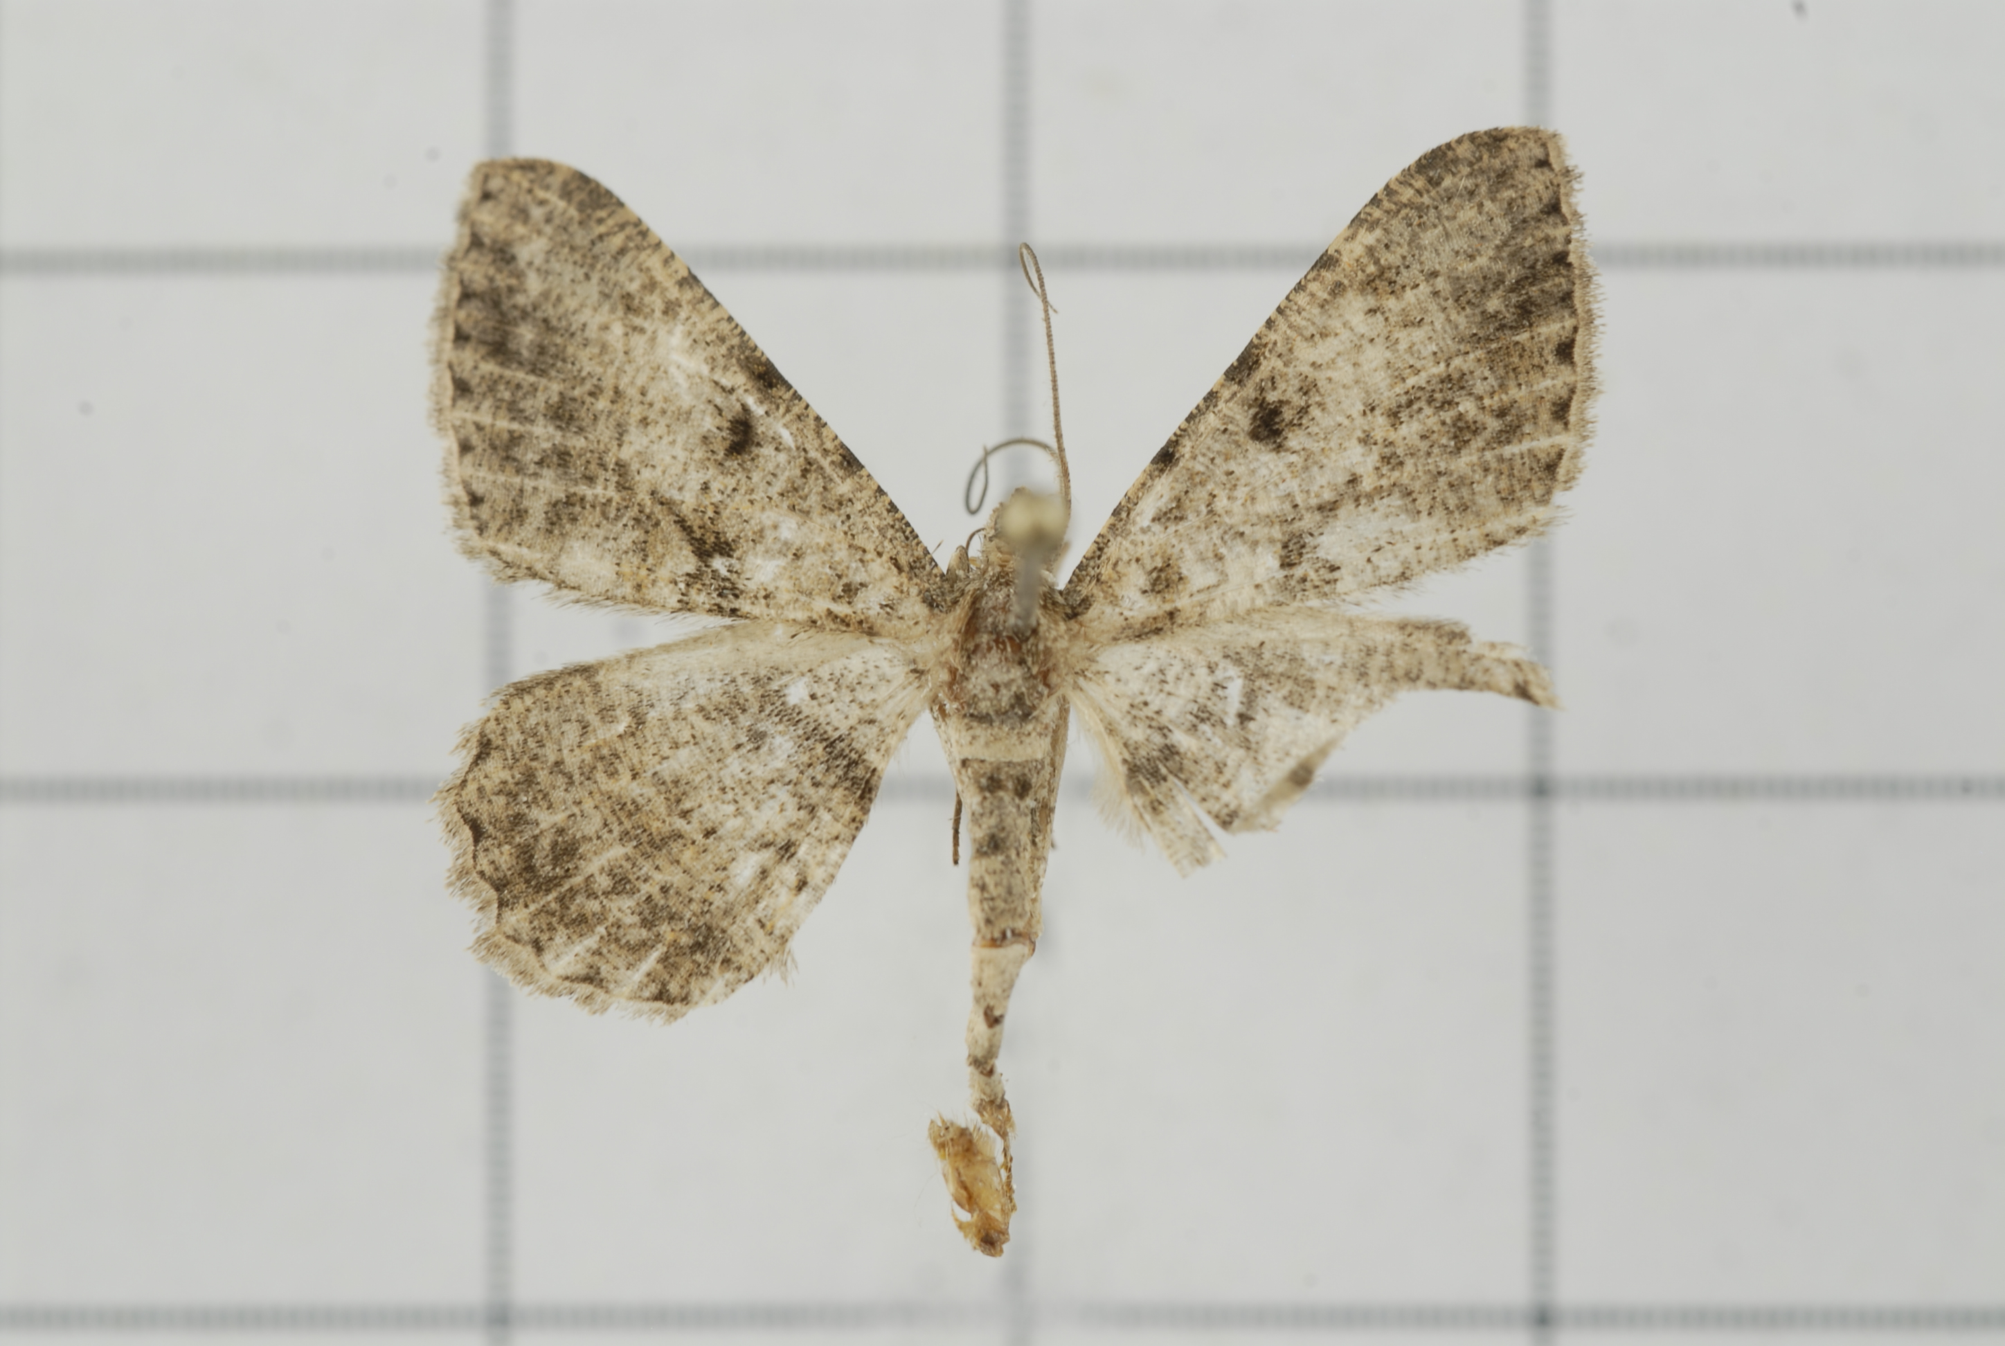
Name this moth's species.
Psilalcis breta rantaizana
